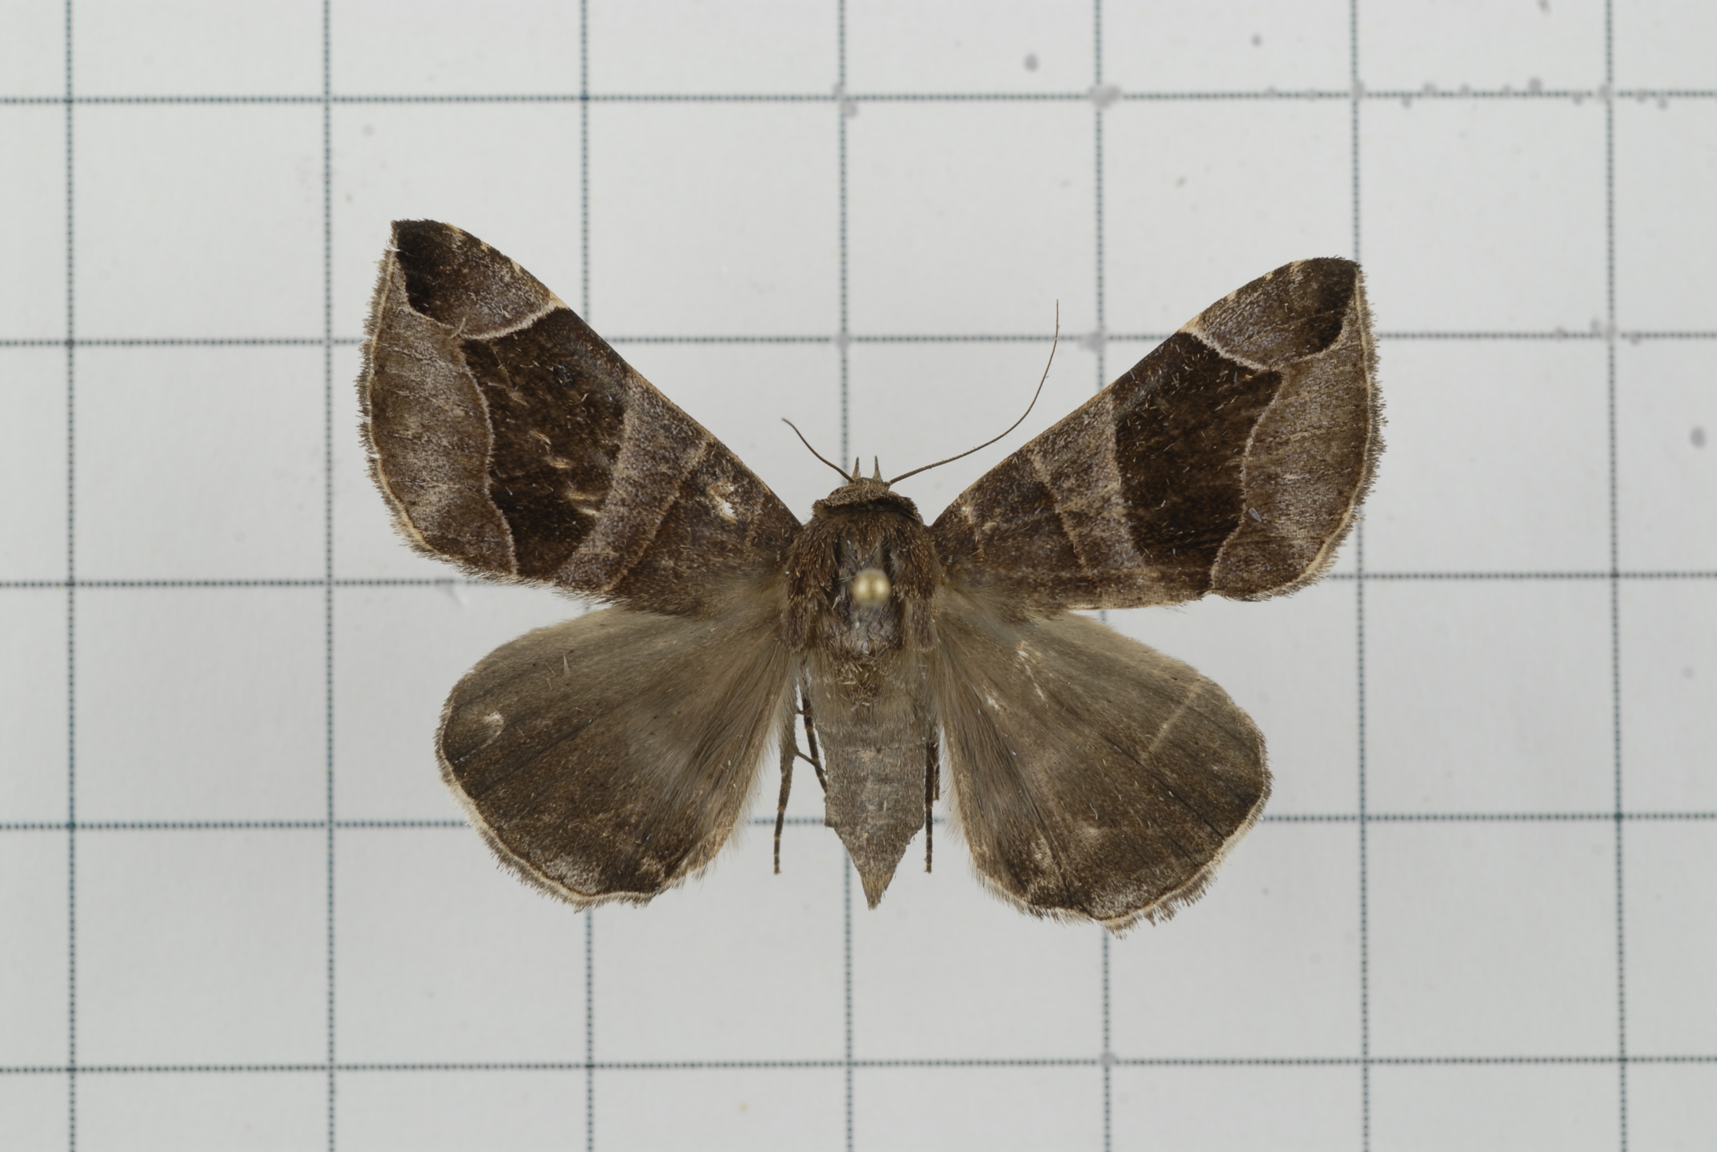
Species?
Bastilla joviana joviana
